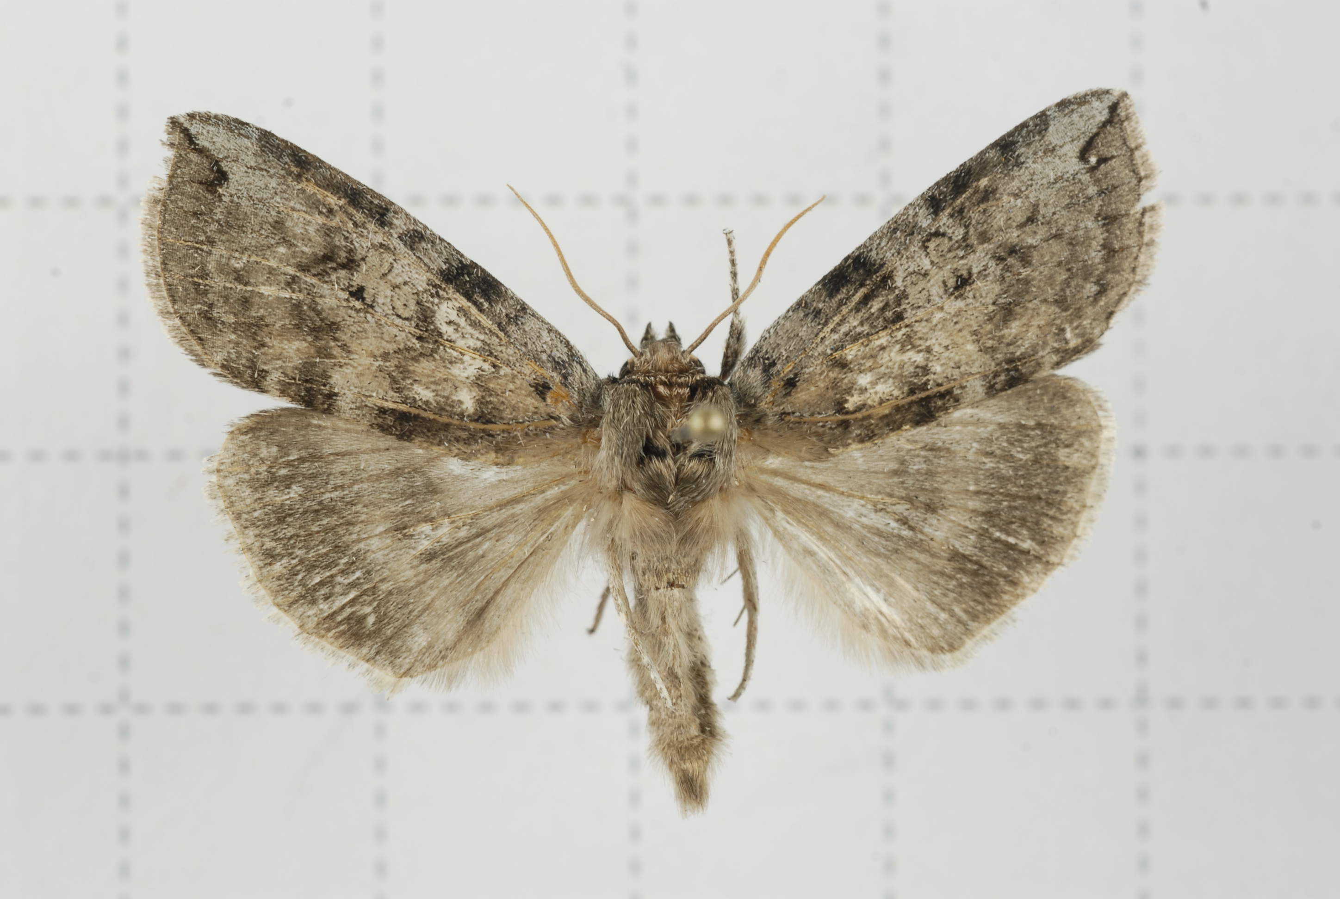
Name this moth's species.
Tethea octogesima watanabei
